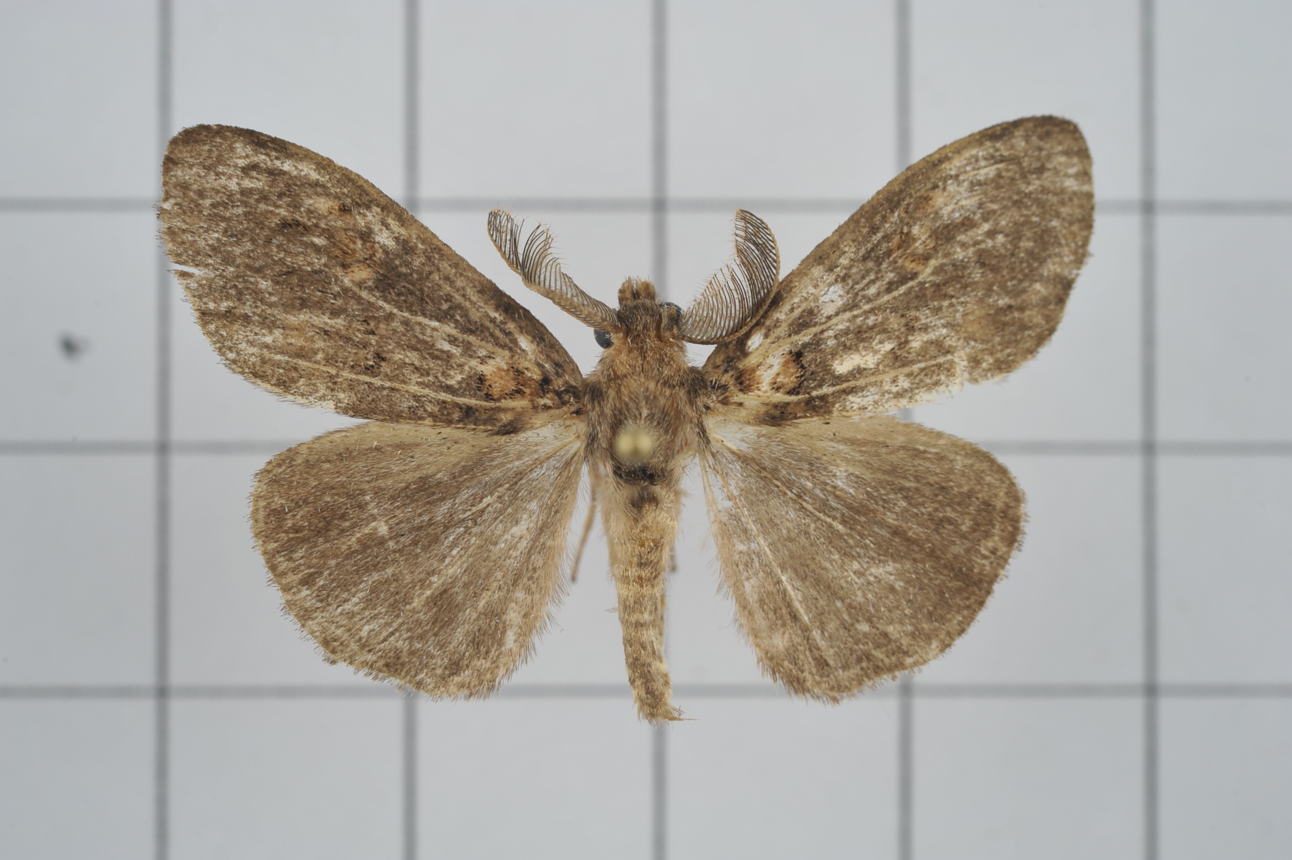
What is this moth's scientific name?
Olene dudgeoni
